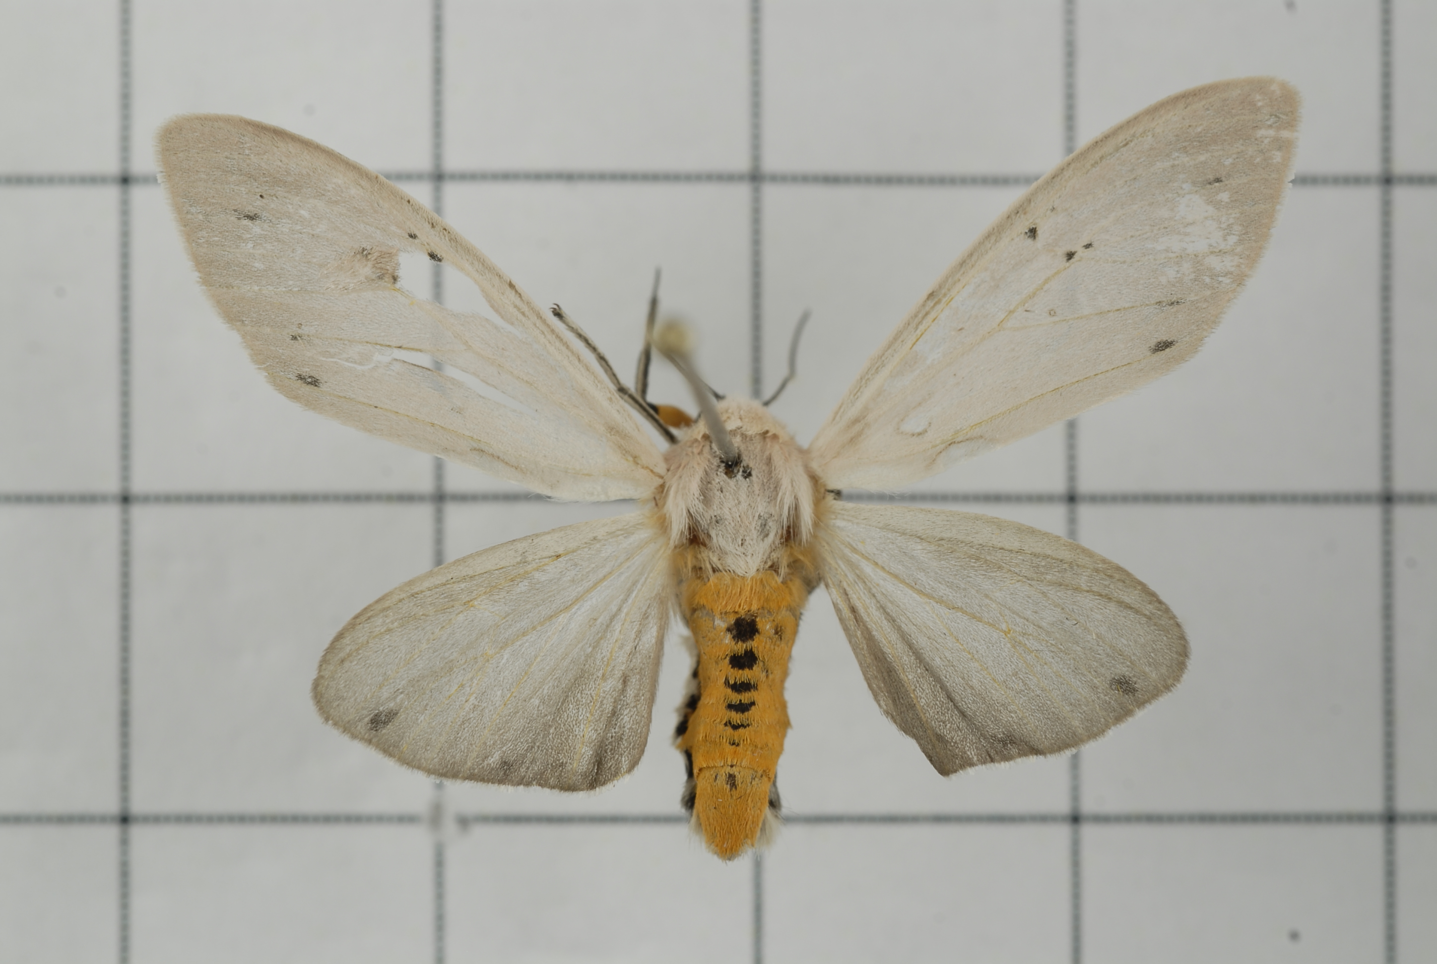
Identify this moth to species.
Creatonotos transiens koni
